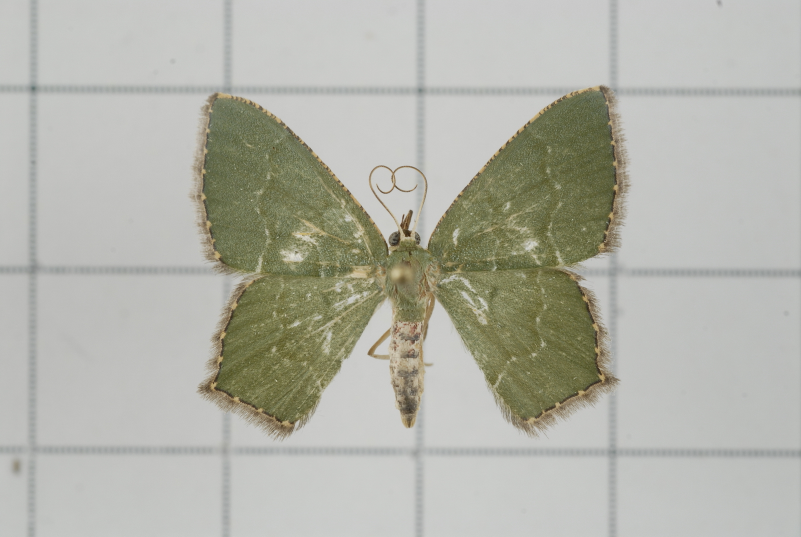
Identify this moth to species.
Hemithea pallidimunda
